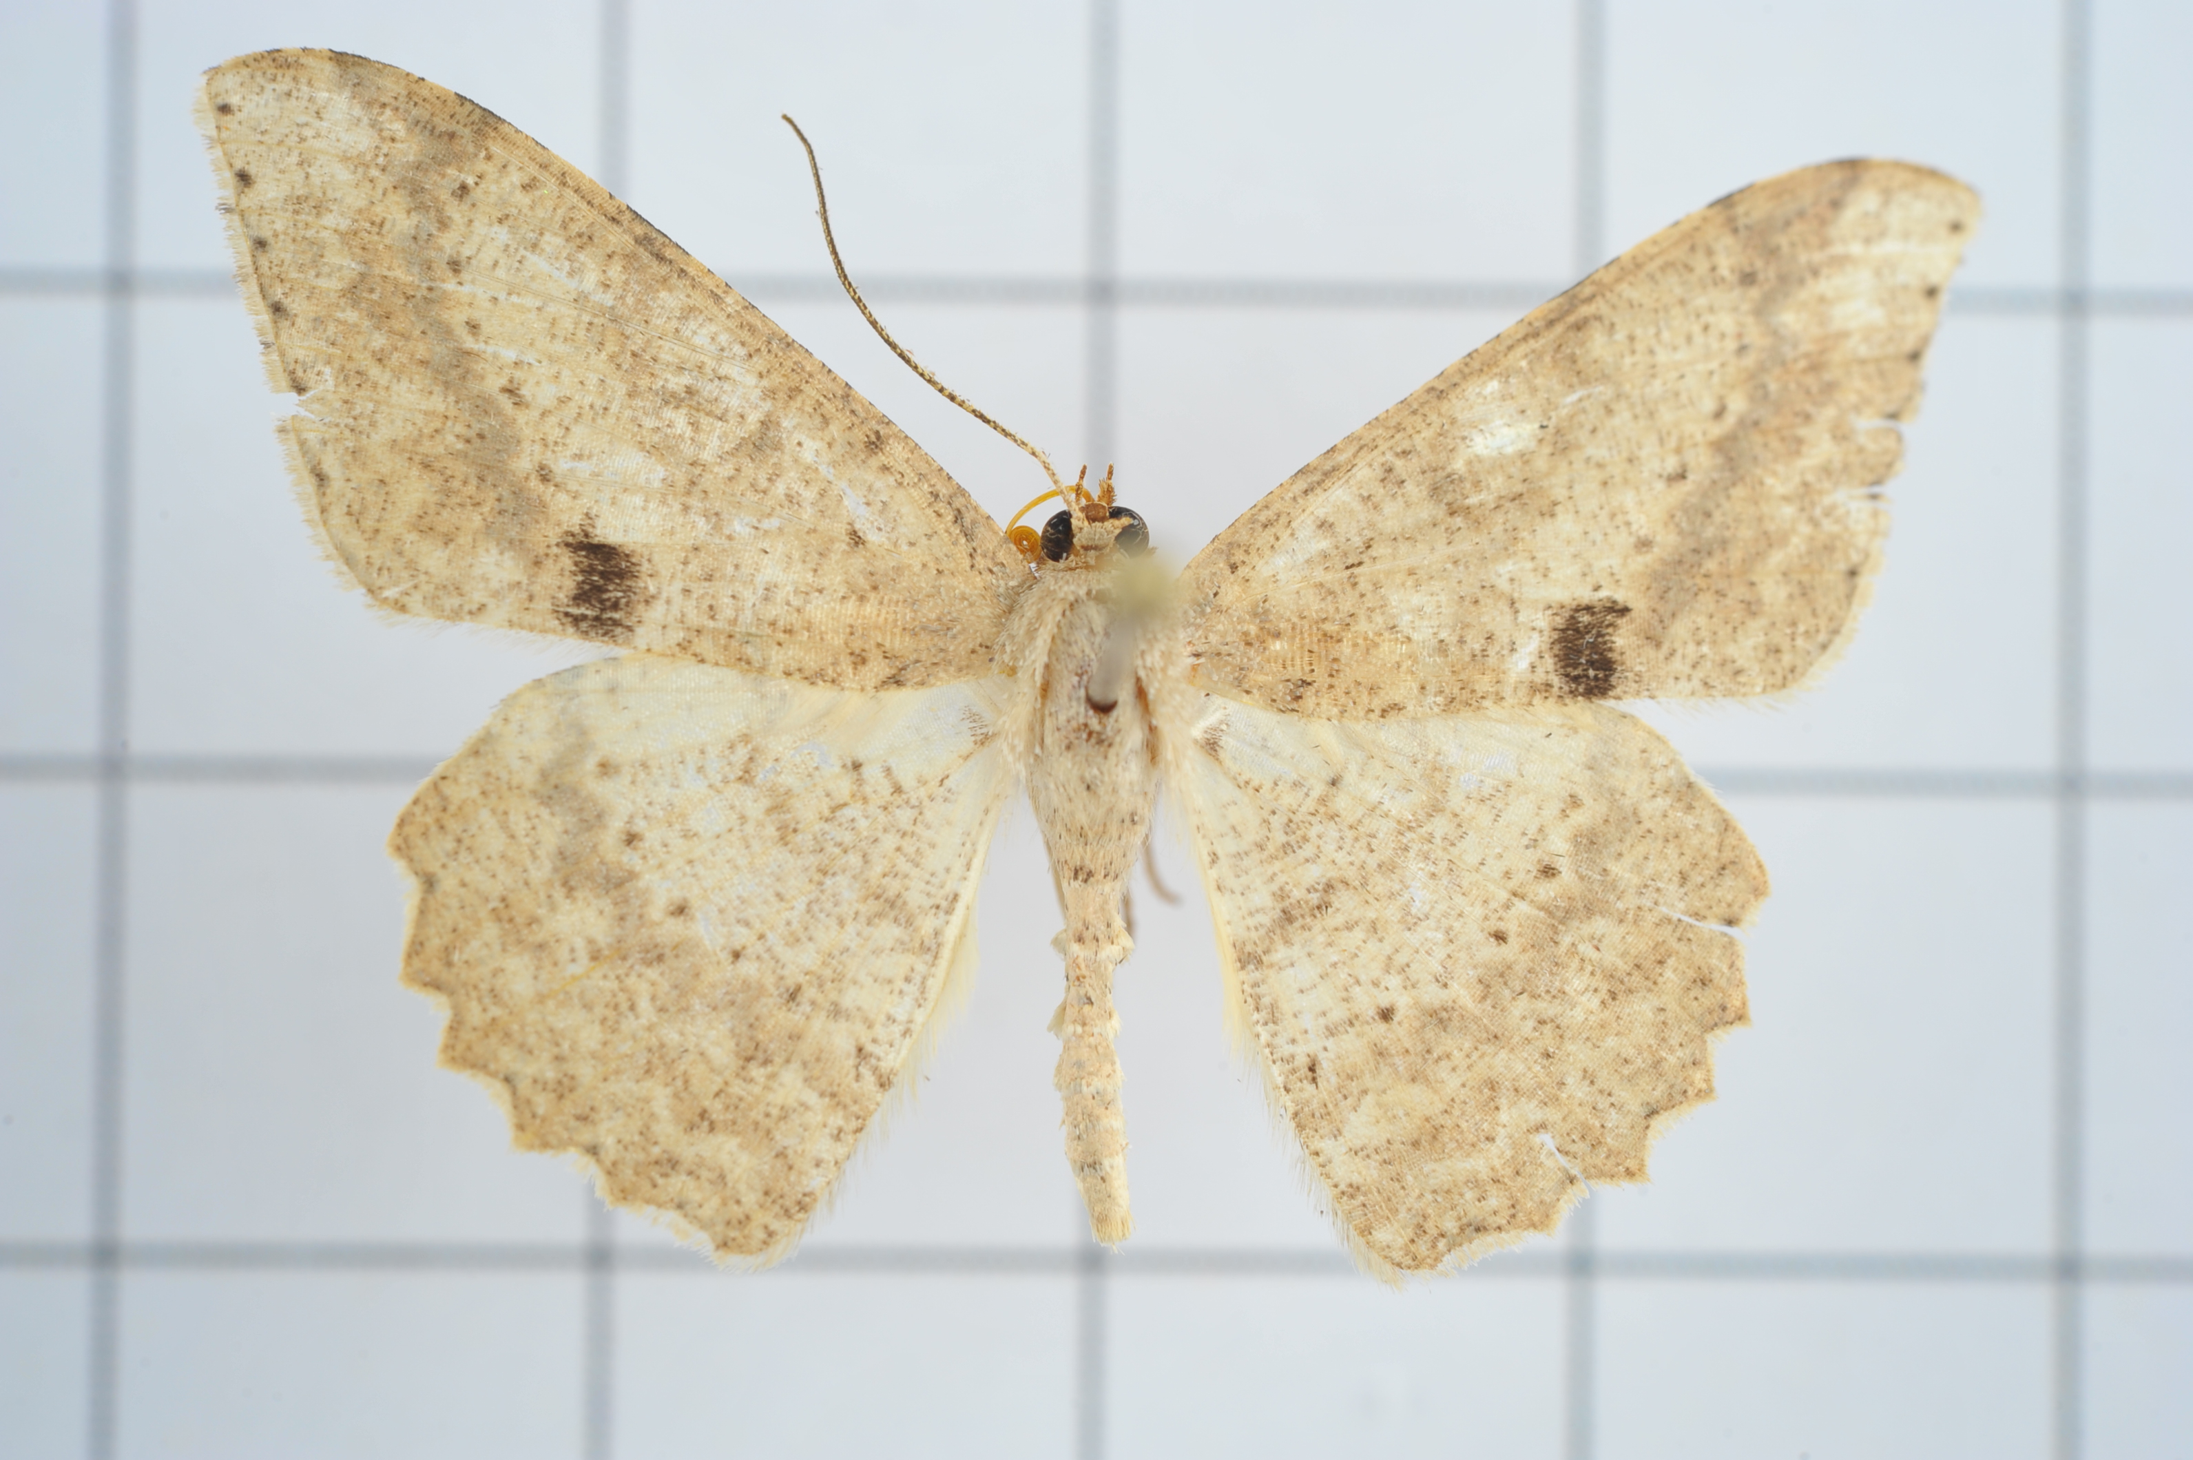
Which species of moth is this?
Luxiaria mitorrhaphes
